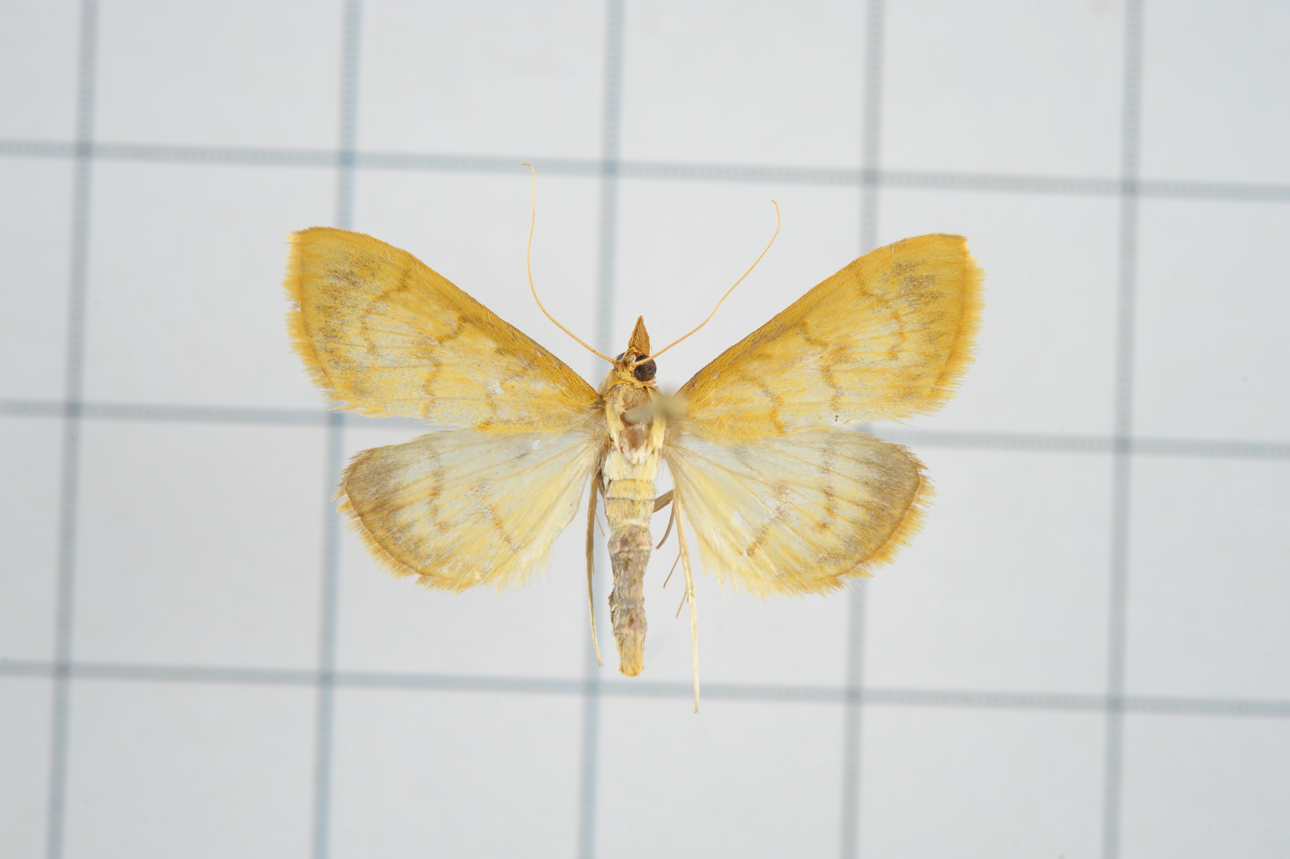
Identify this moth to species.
Ecpyrrhorrhoe celatalis
